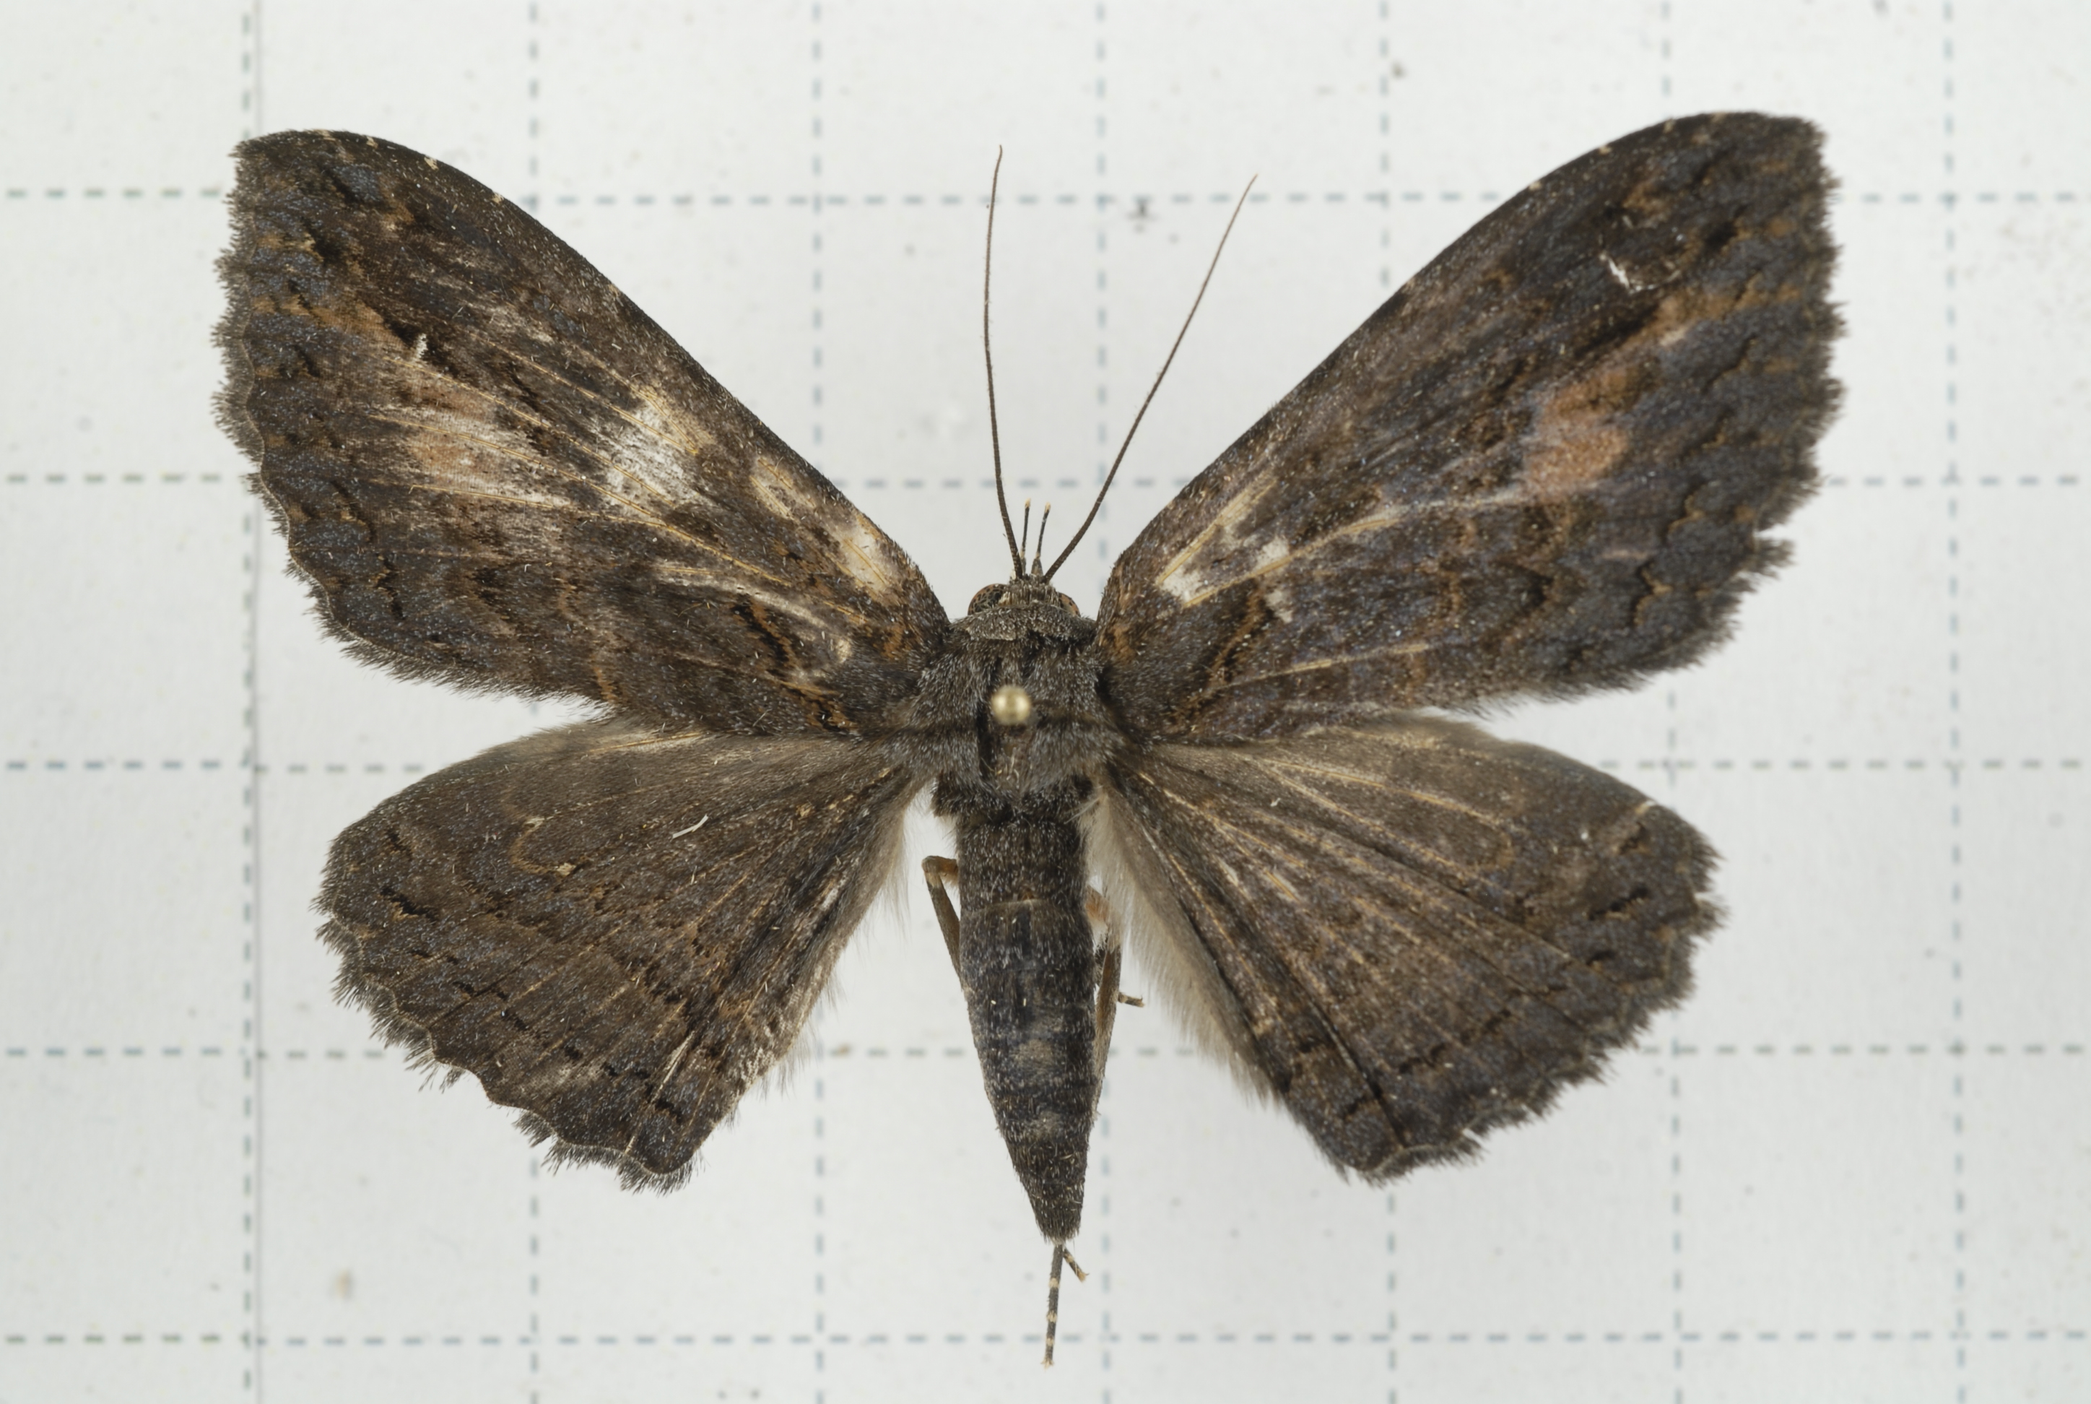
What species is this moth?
Anisoneura salebrosa
